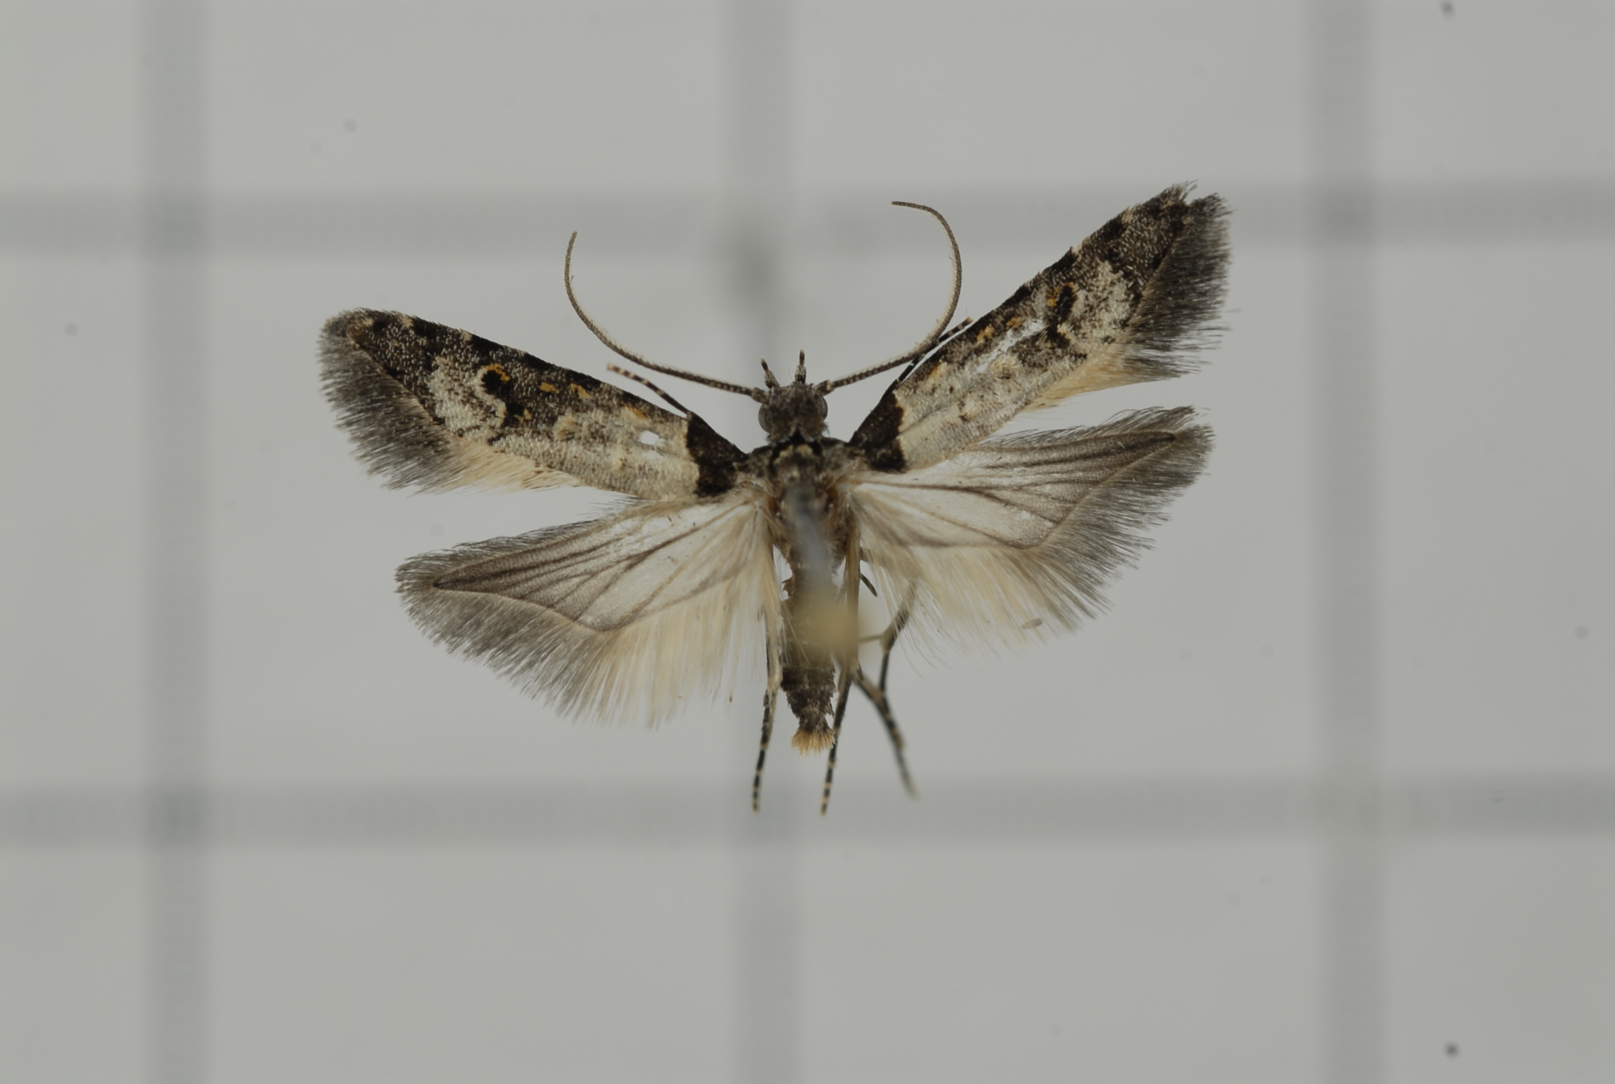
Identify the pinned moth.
Commatarcha angustiptera
